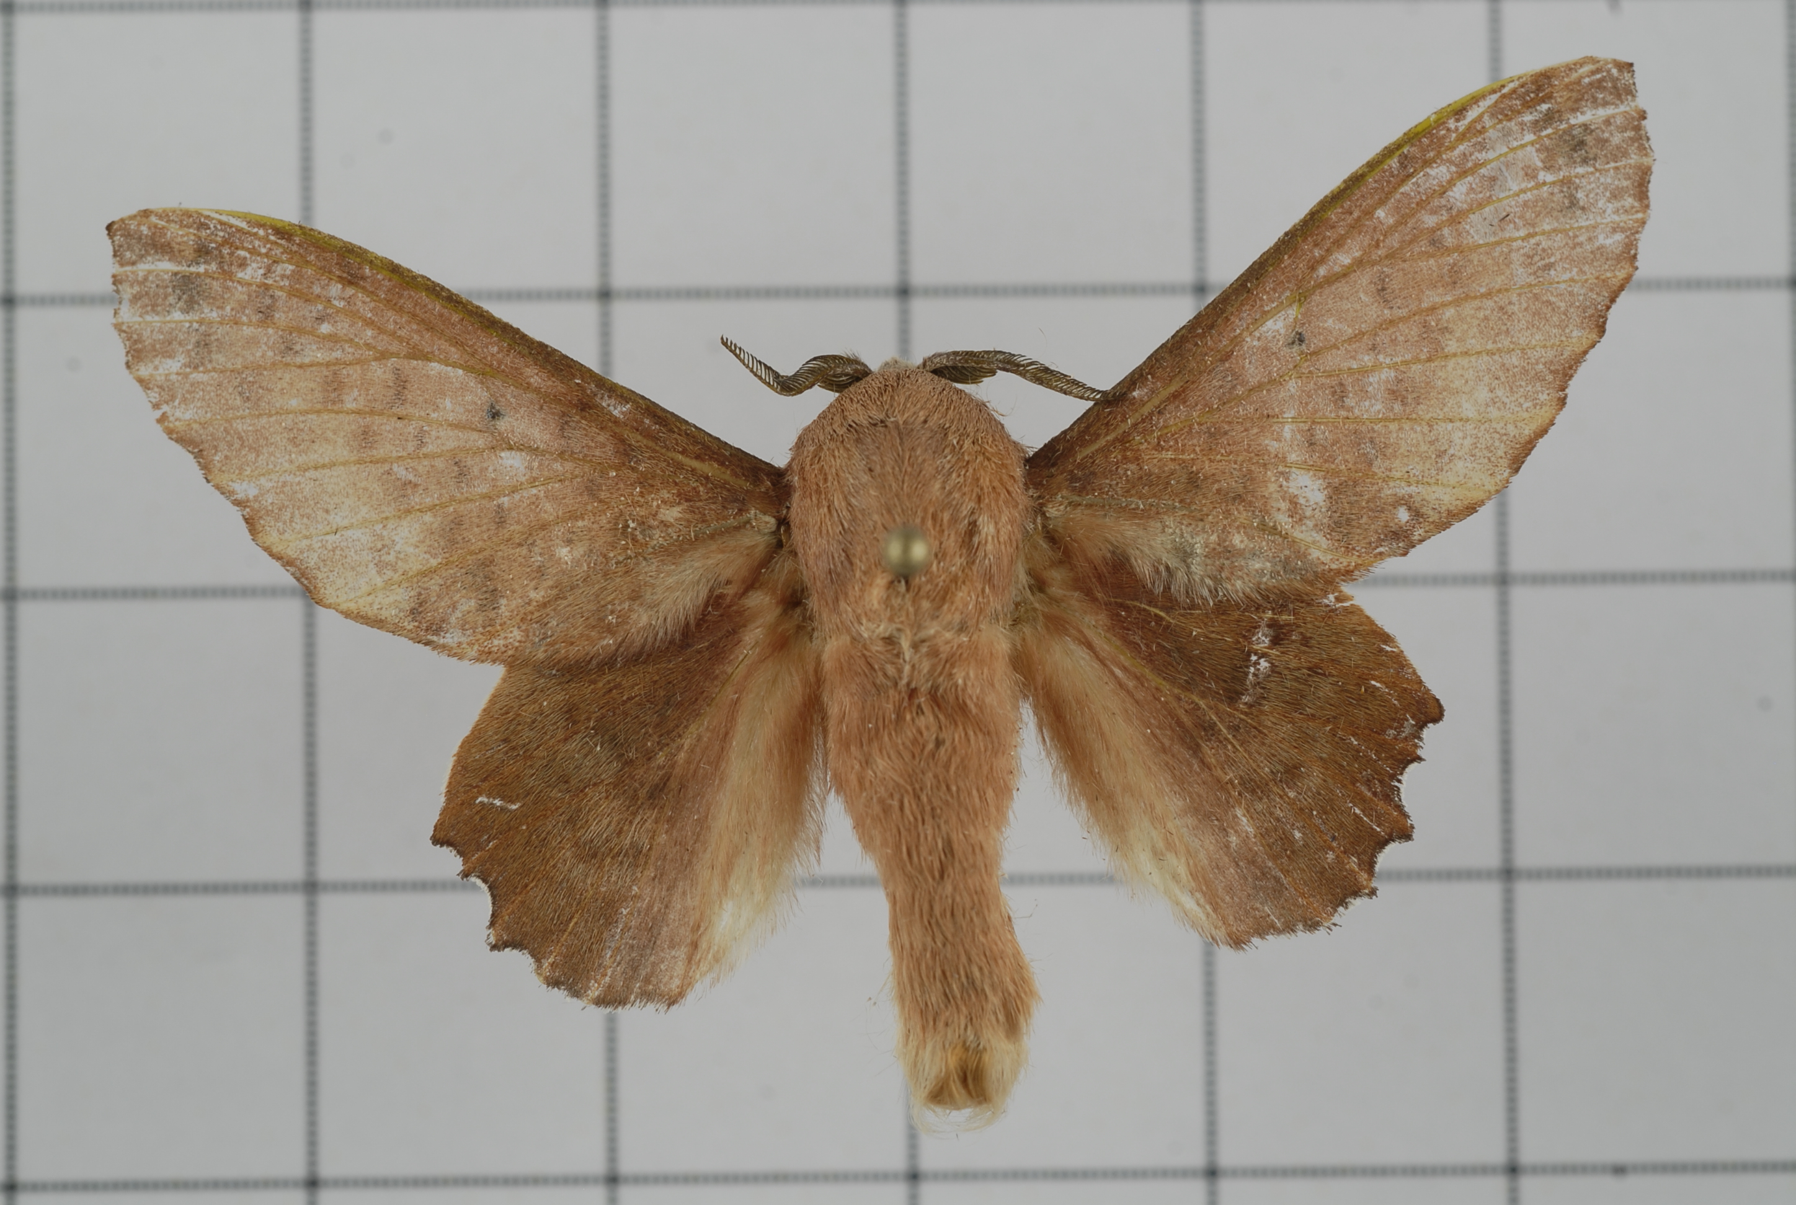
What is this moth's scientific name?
Paradoxopla sinuata taiwana
